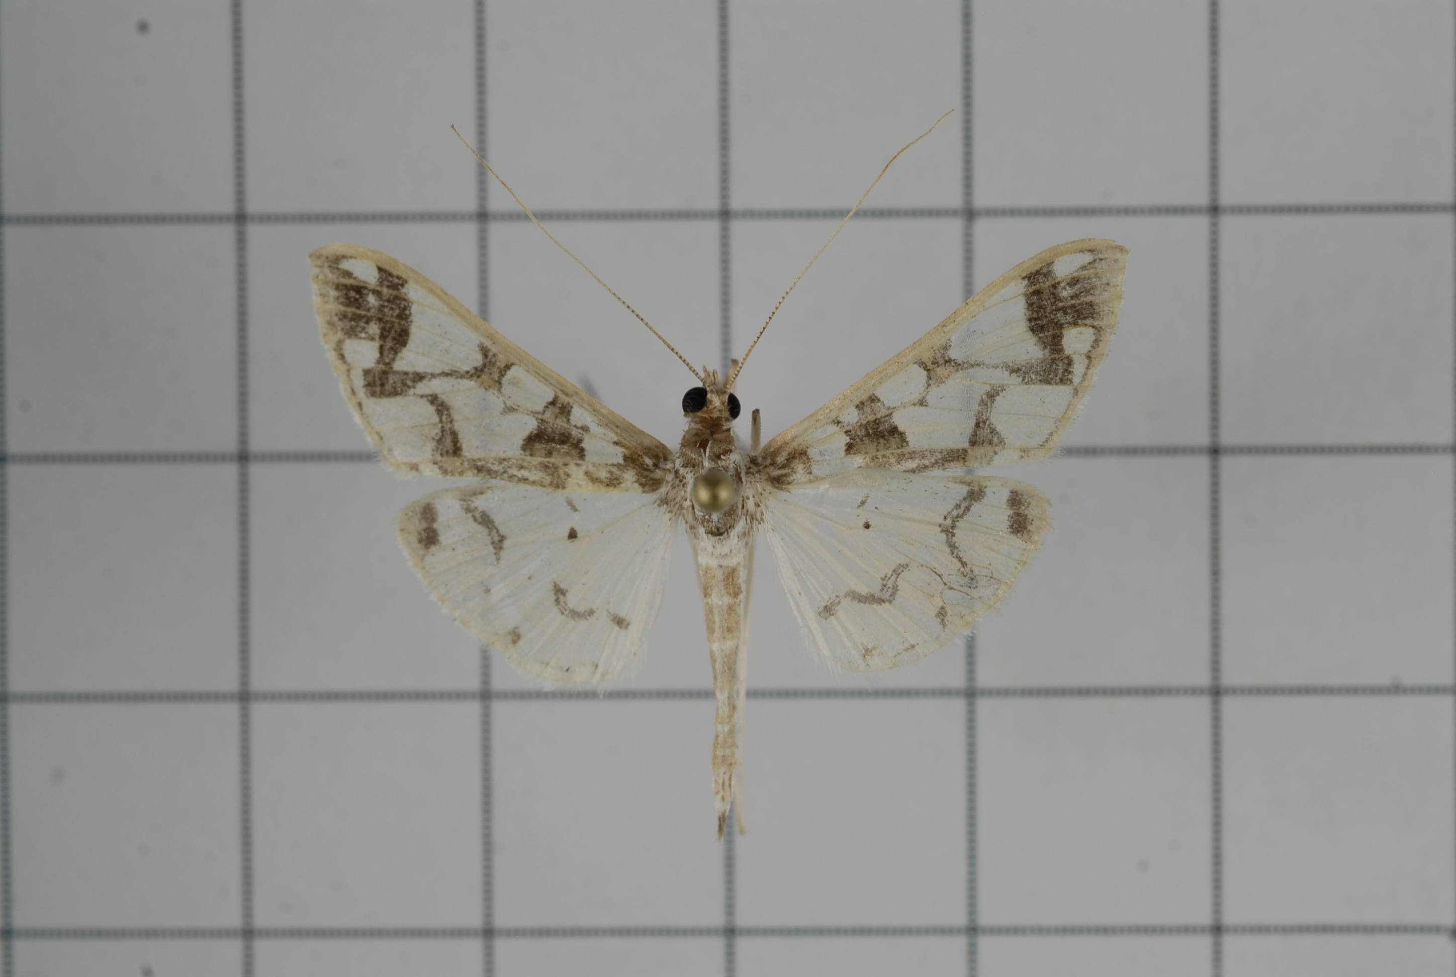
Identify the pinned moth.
Polythlipta divaricata
